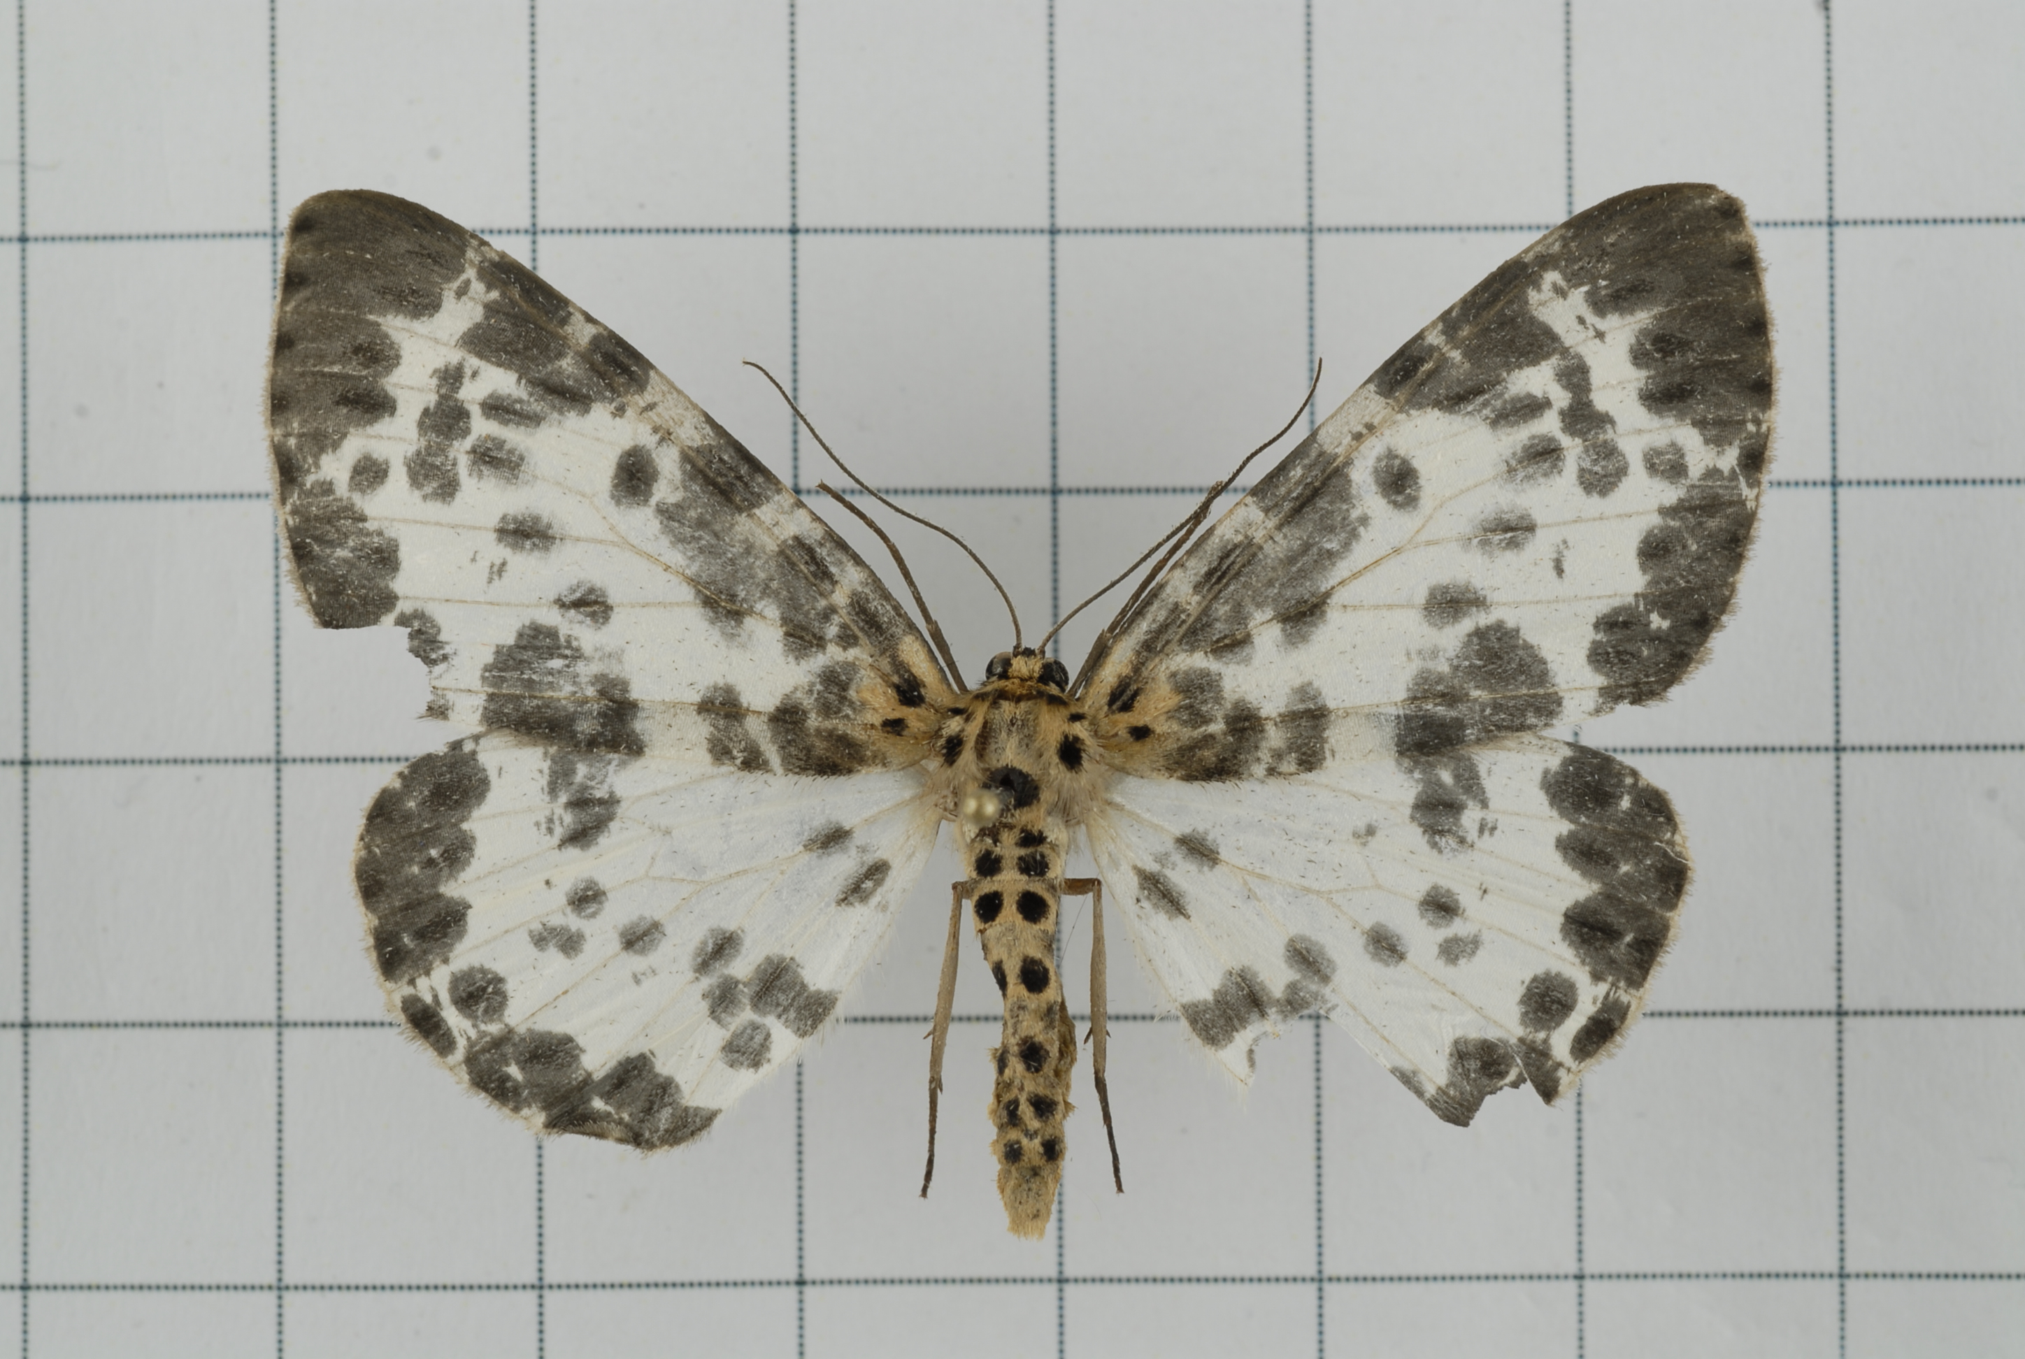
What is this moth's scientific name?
Percnia luridaria nominoneura
